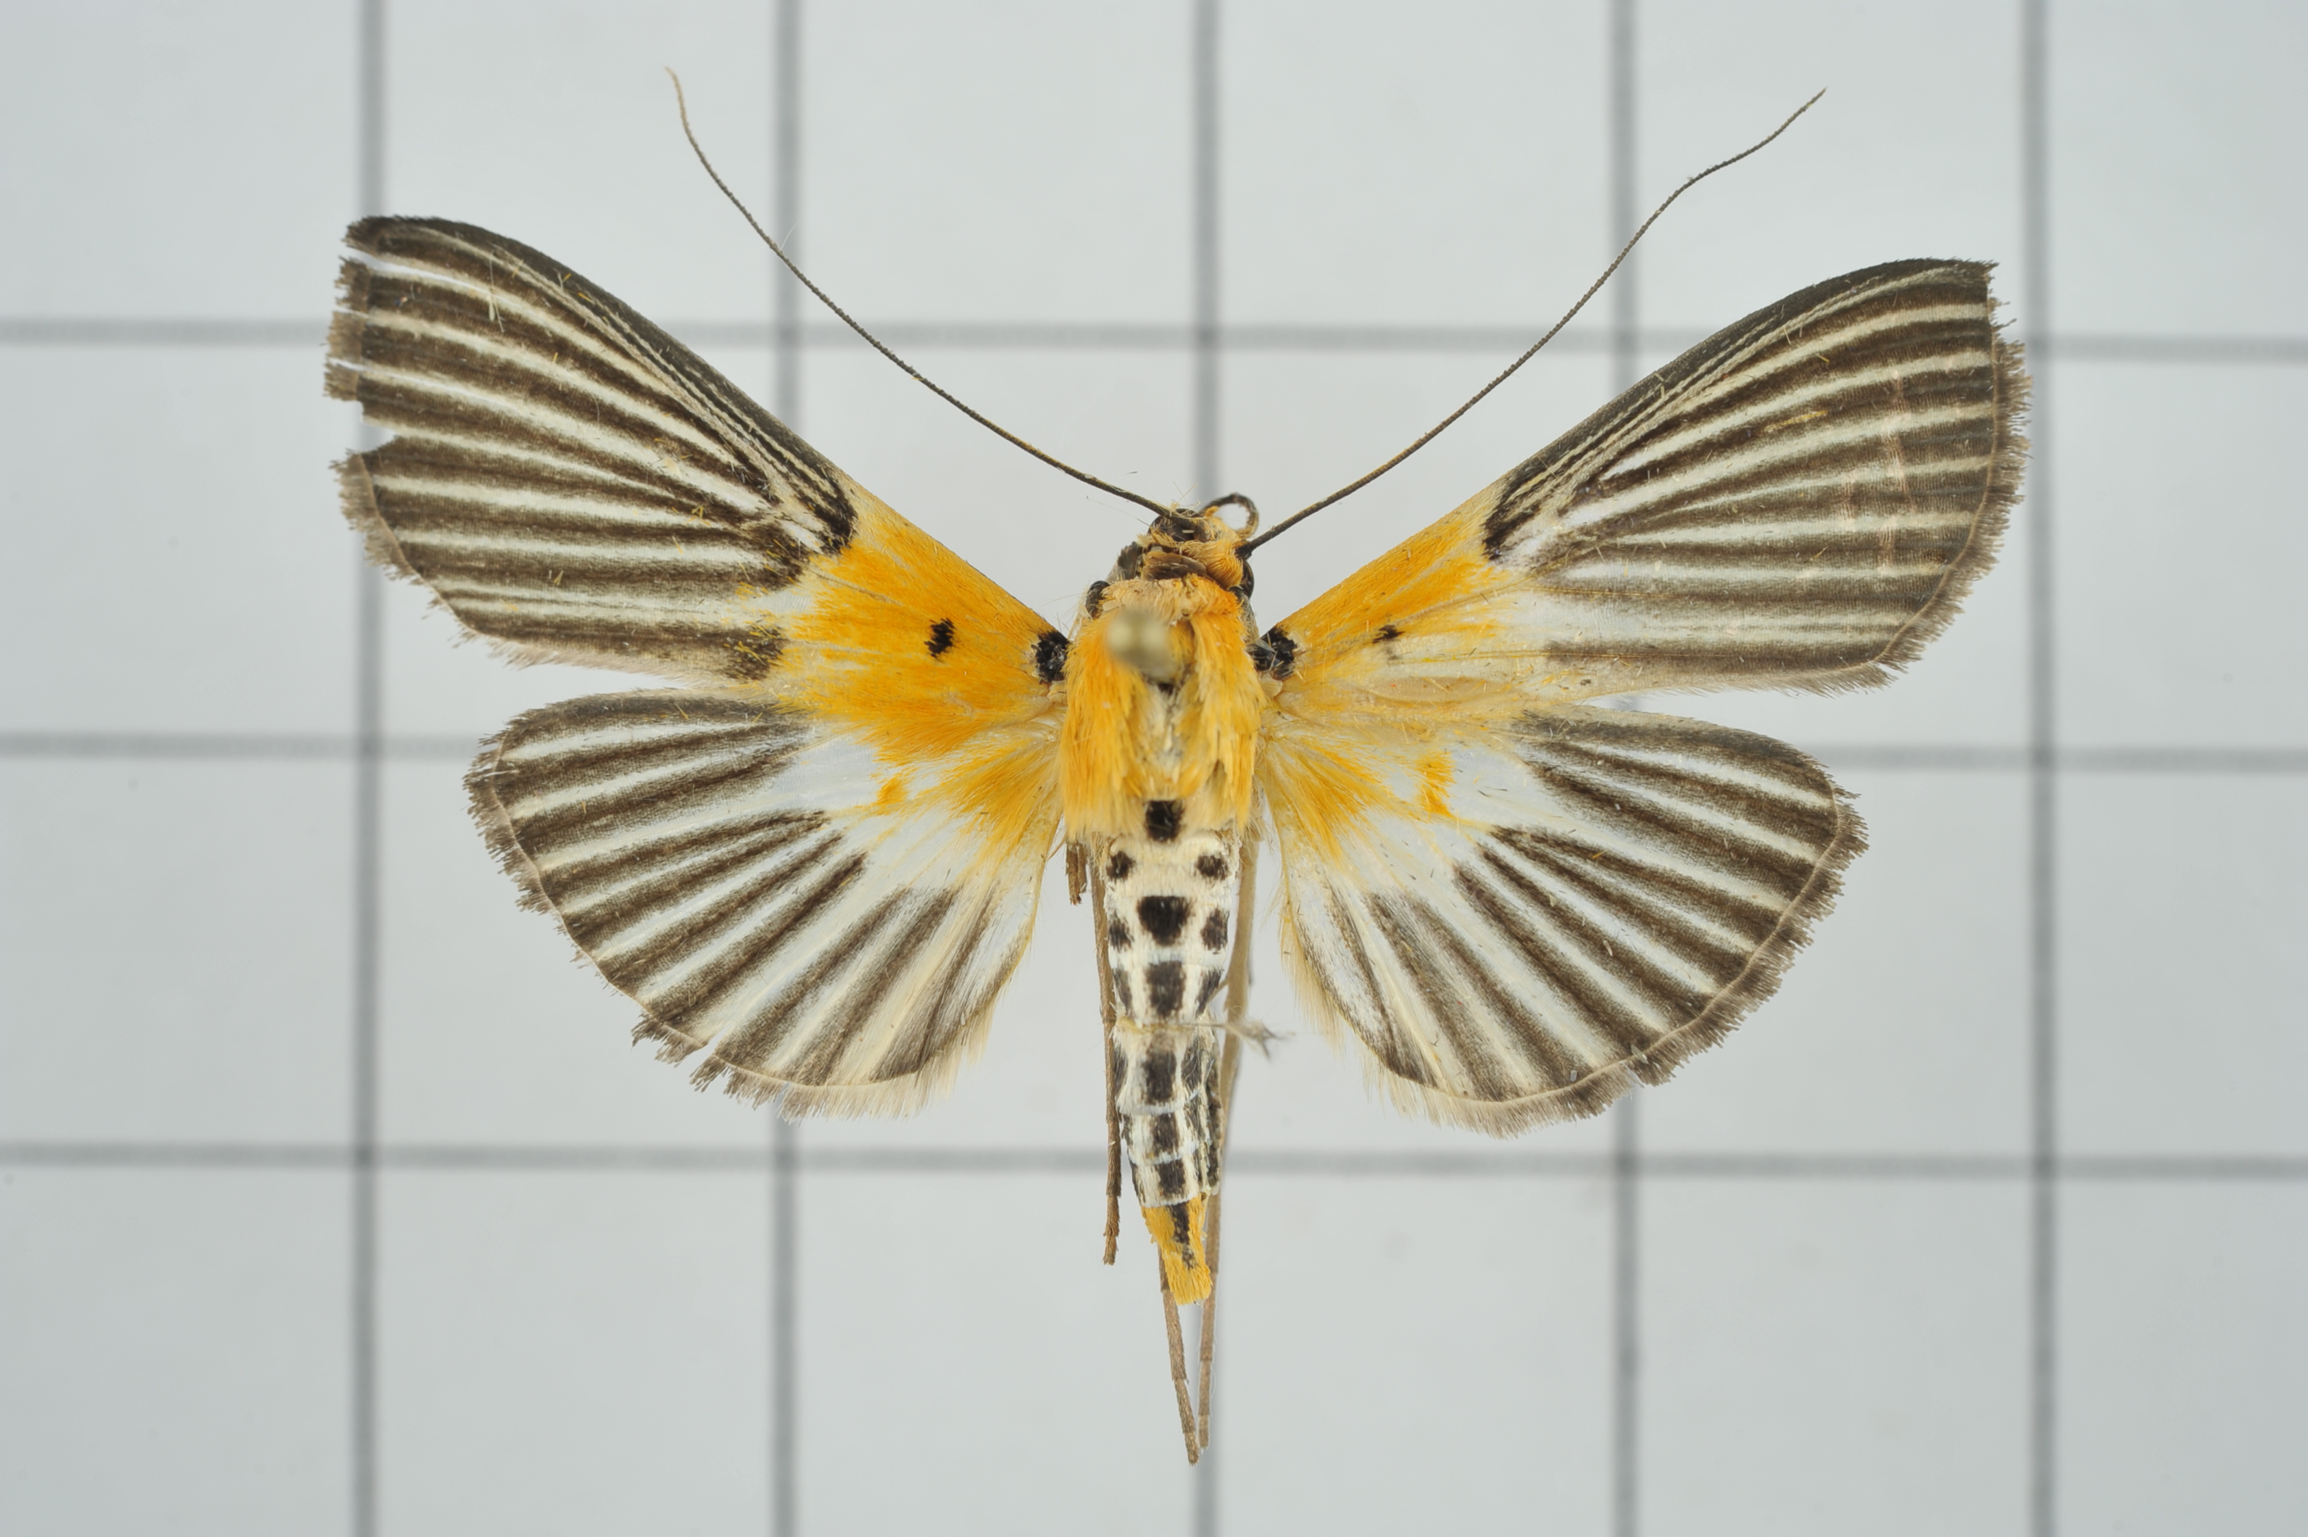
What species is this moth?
Nevrina procopia
